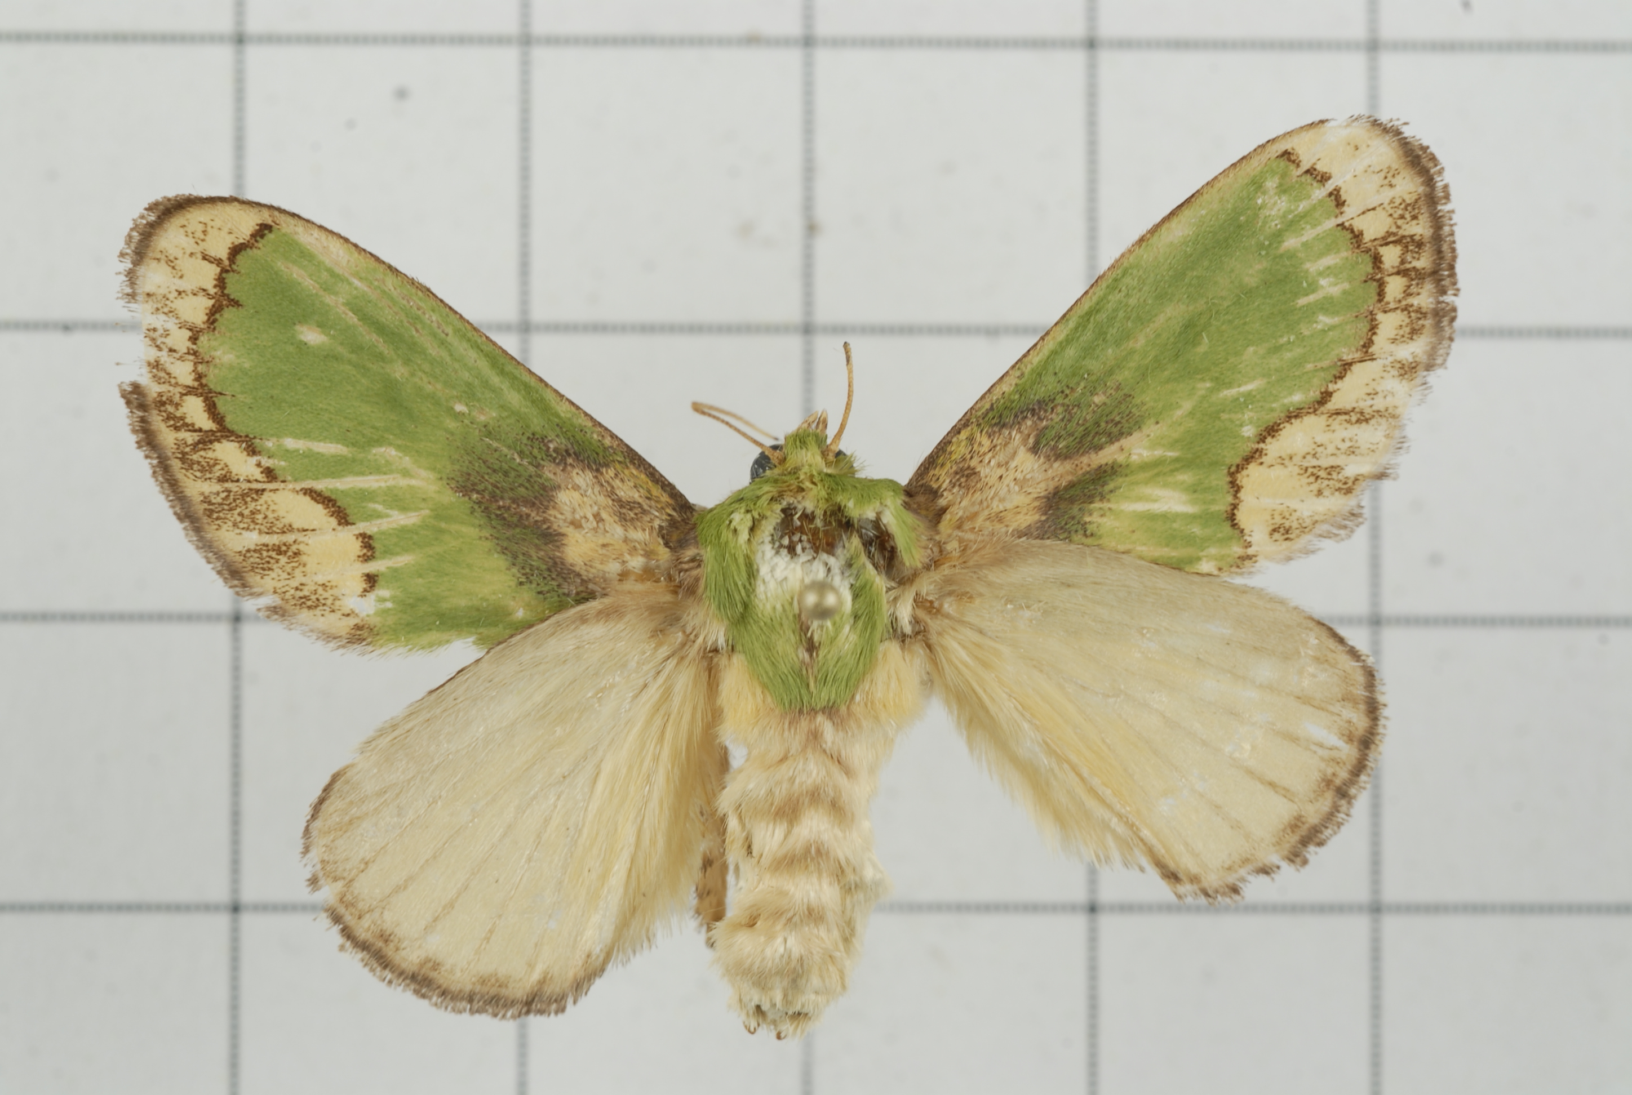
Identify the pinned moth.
Parasa pastoralis
